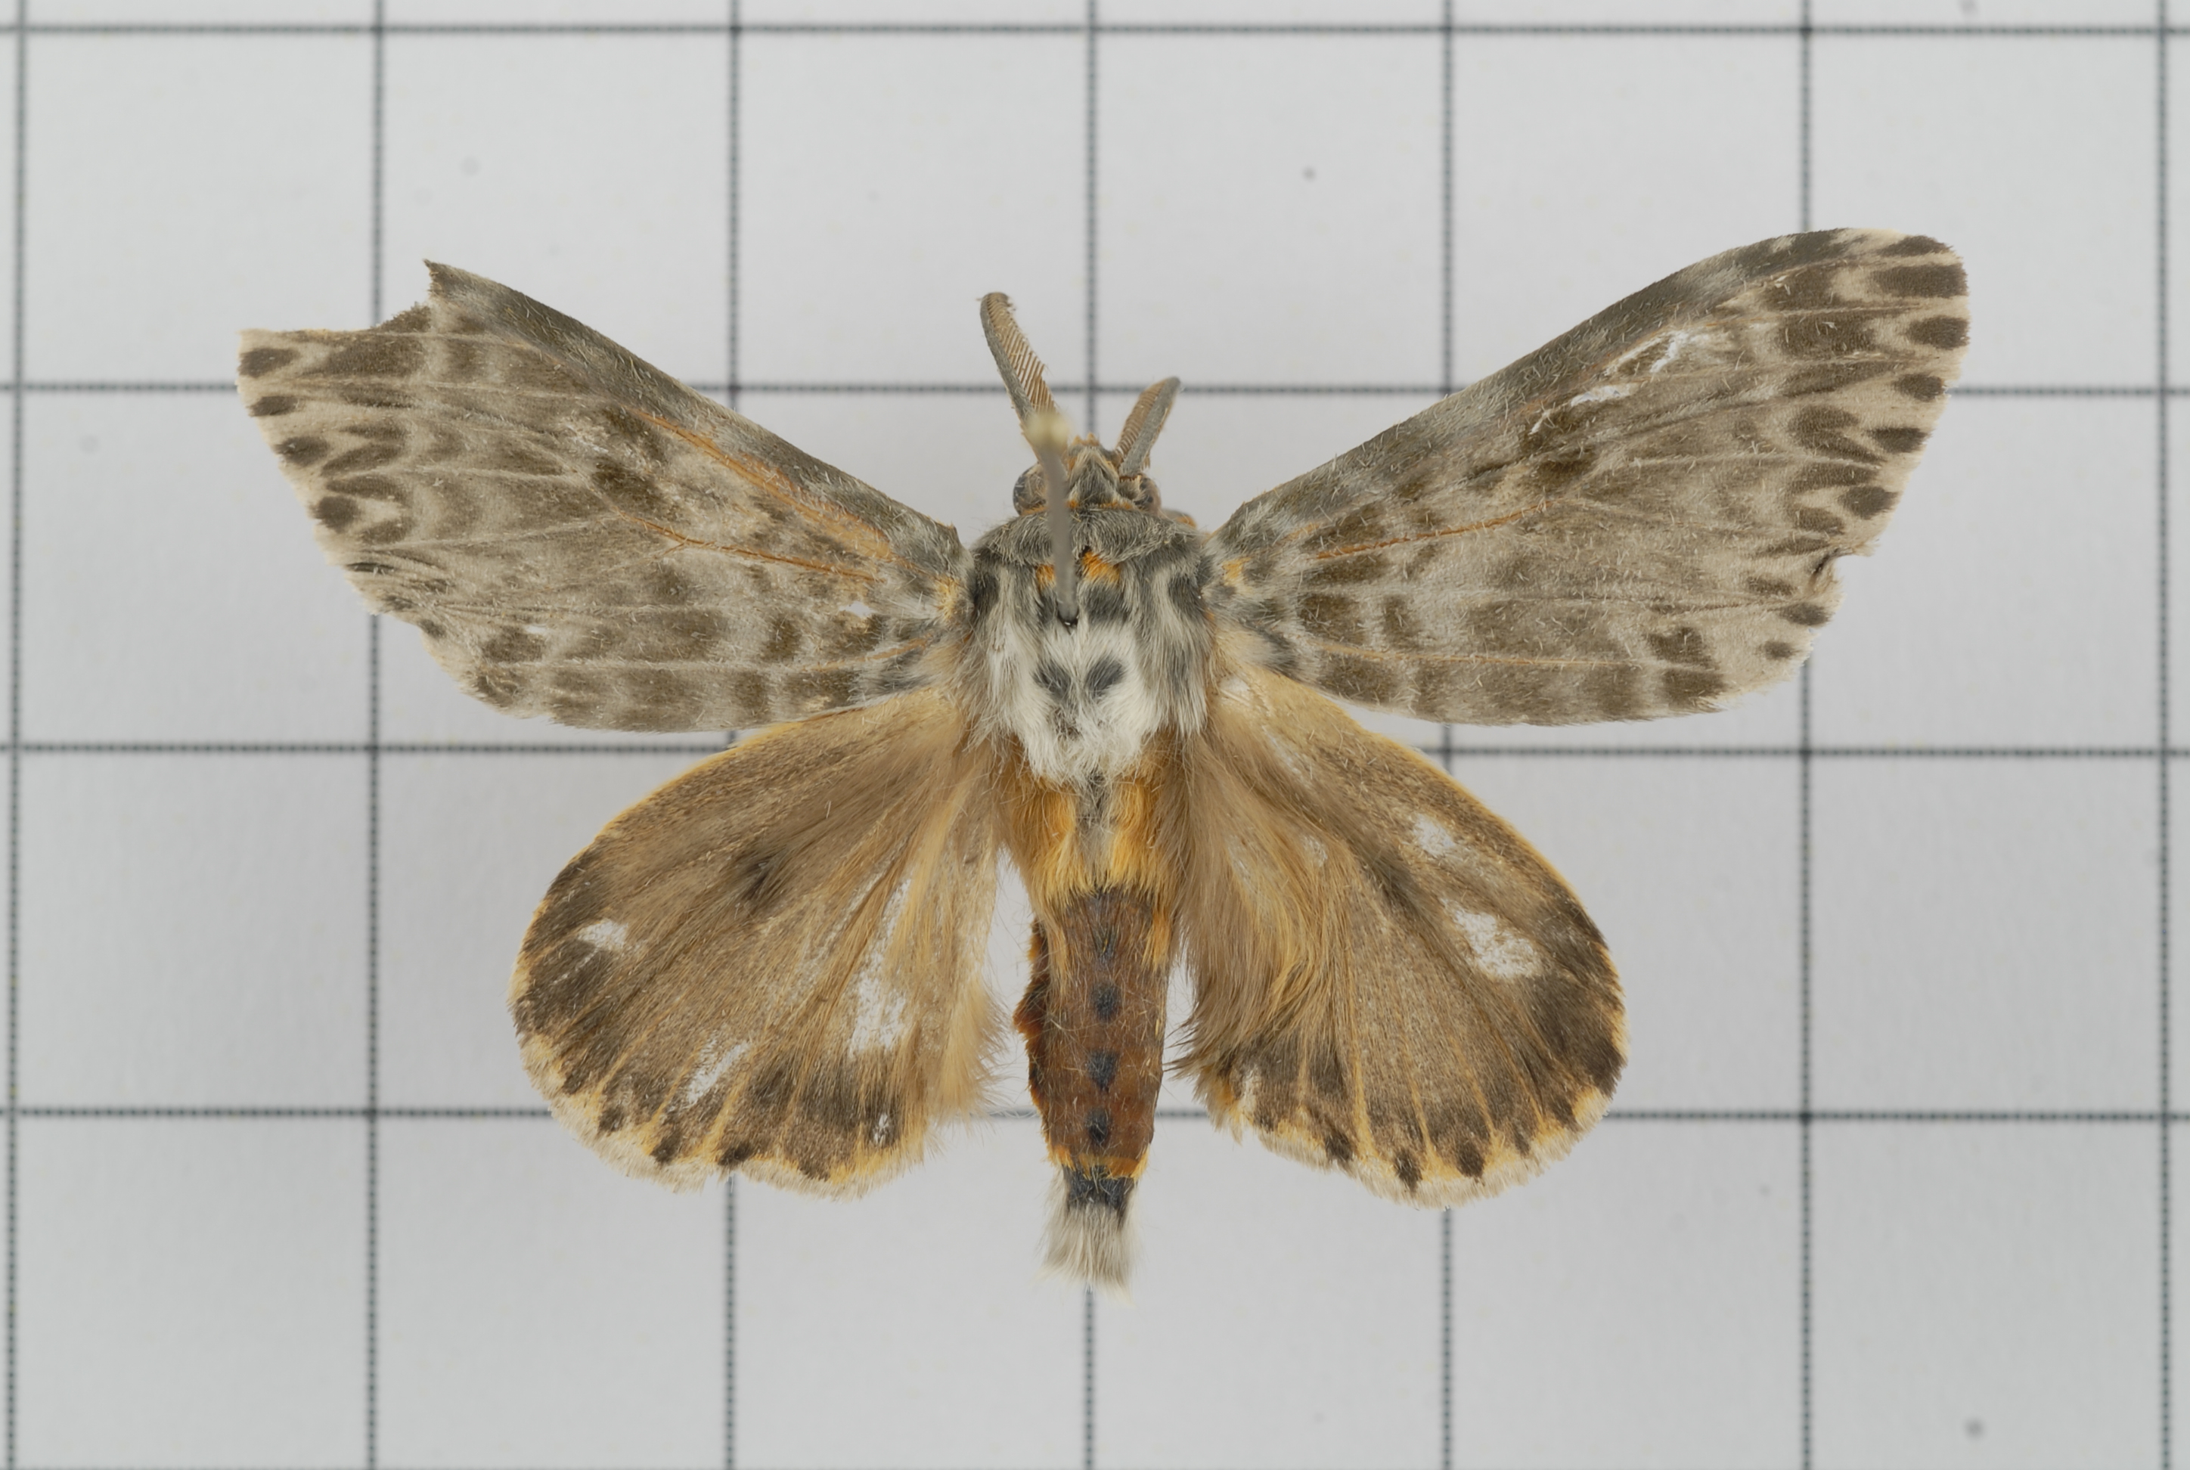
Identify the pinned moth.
Lymantria mathura subpallida
